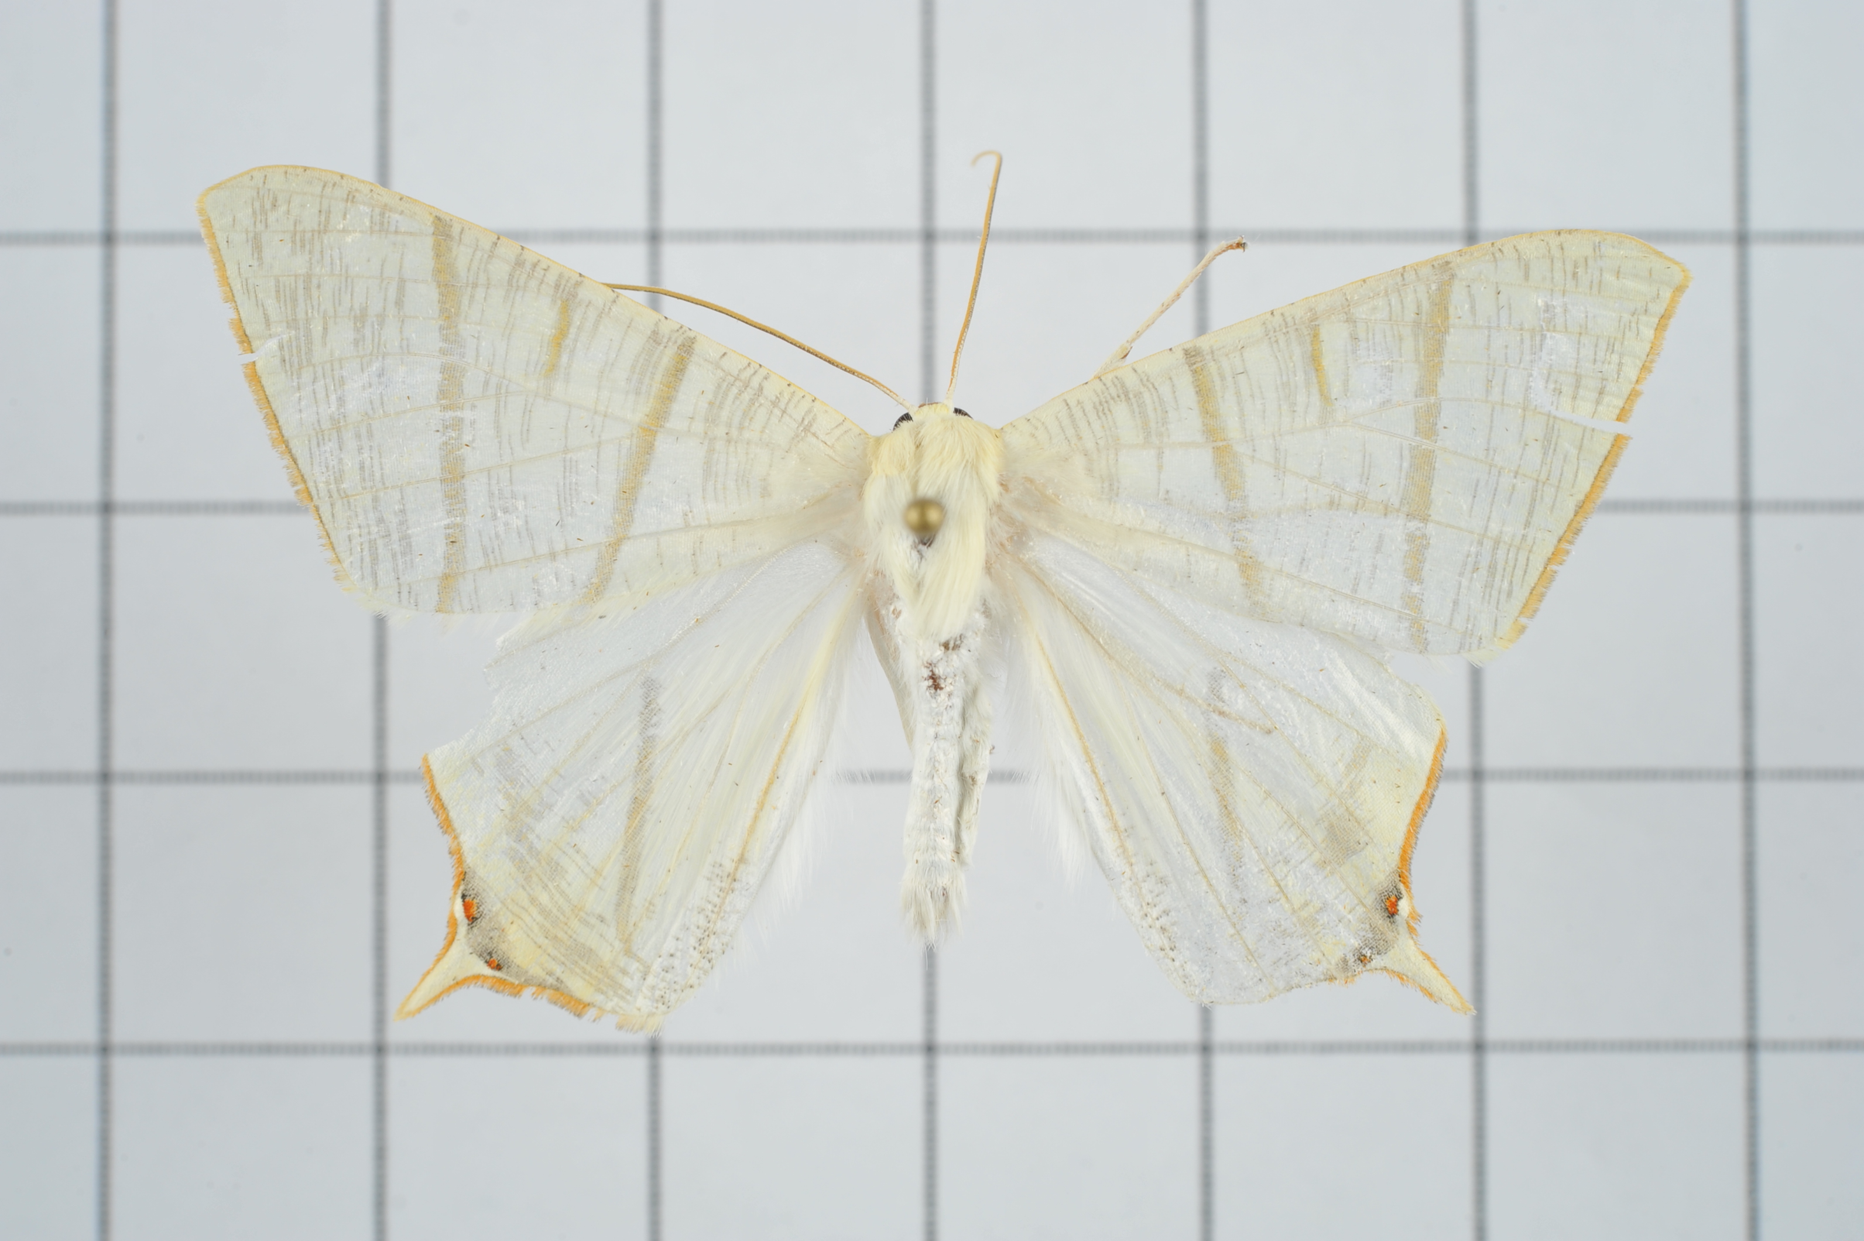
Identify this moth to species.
Ourapteryx pallidula
